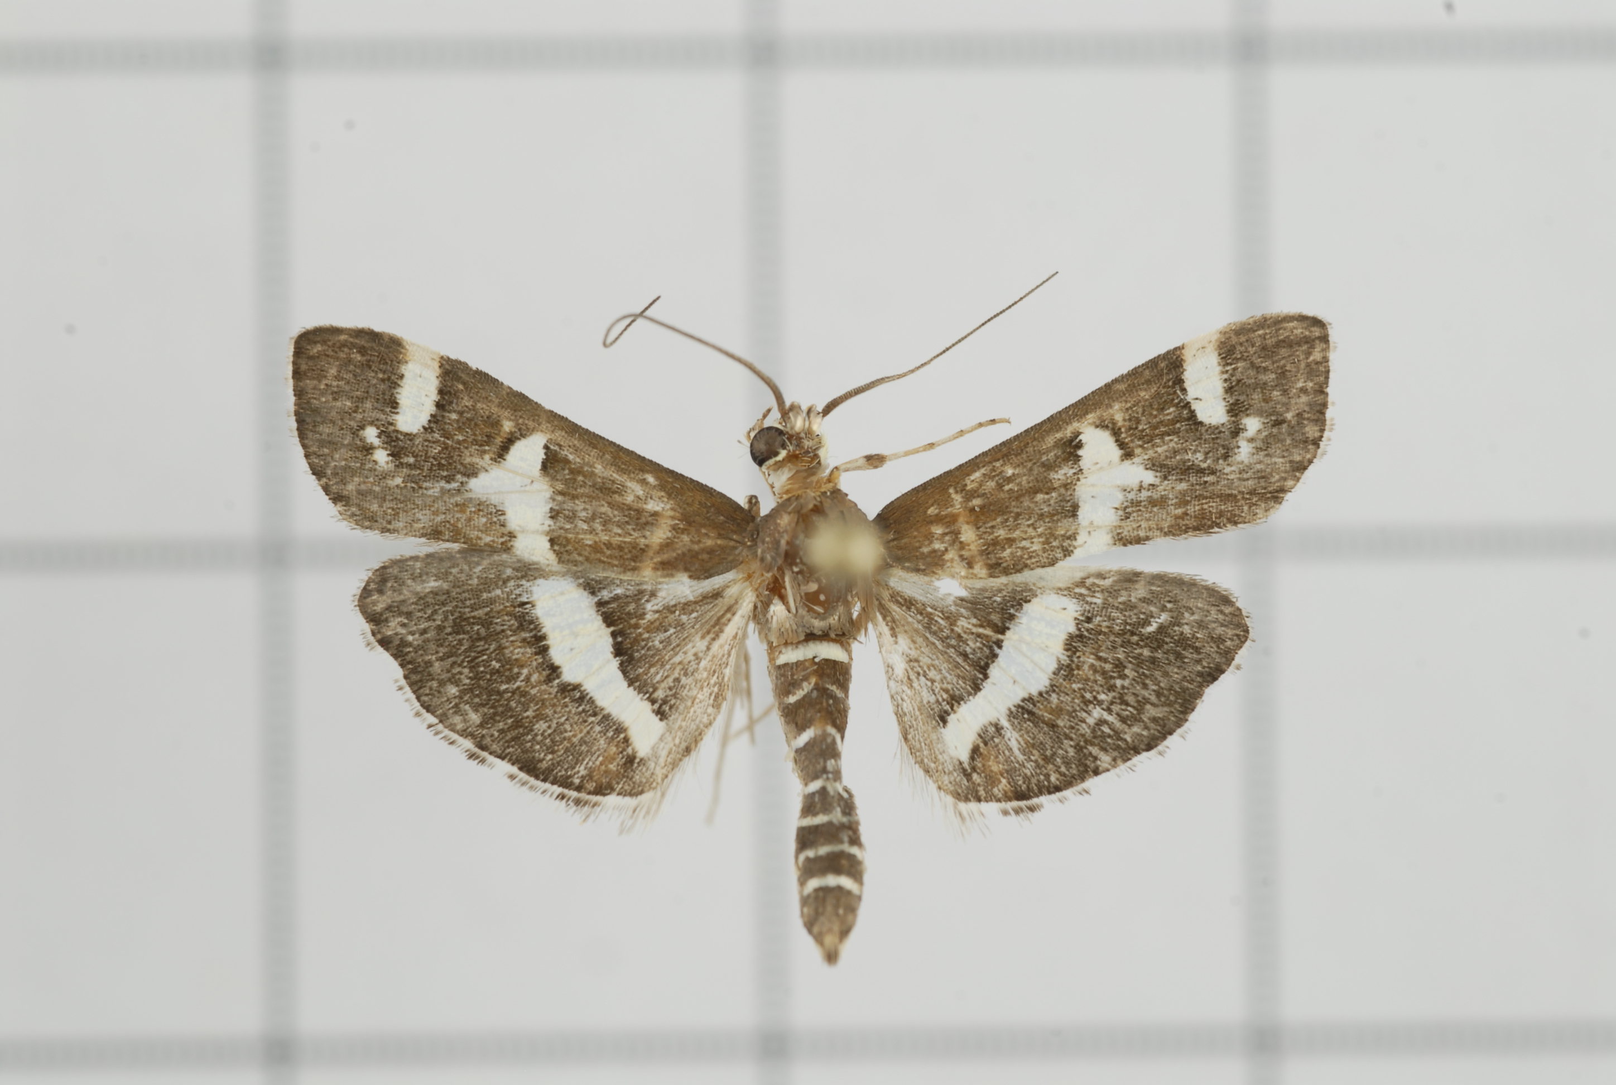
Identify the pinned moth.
Spoladea recurvalis
